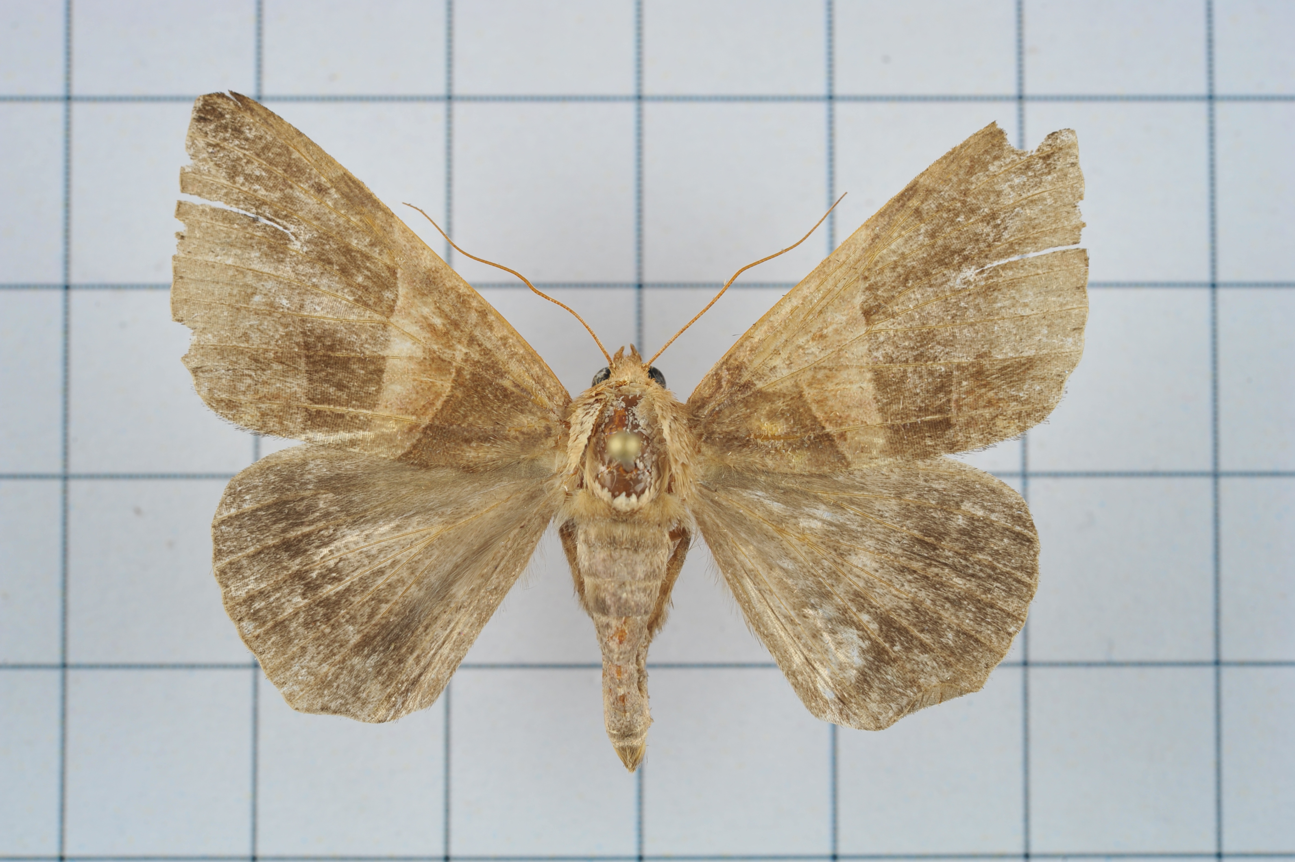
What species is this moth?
Bastilla acuta acuta
